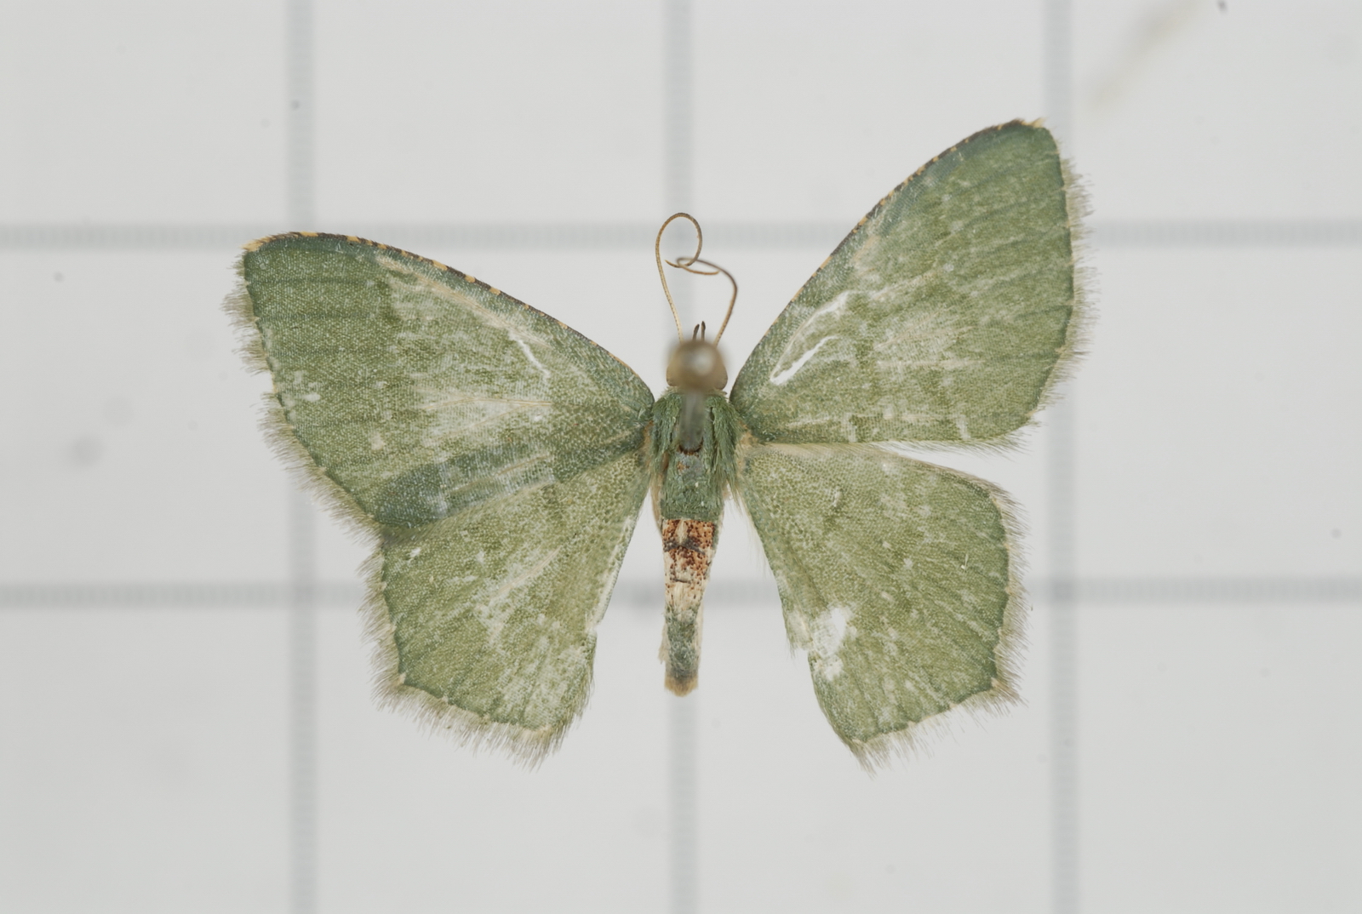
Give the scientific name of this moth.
Chlorissa arcana
